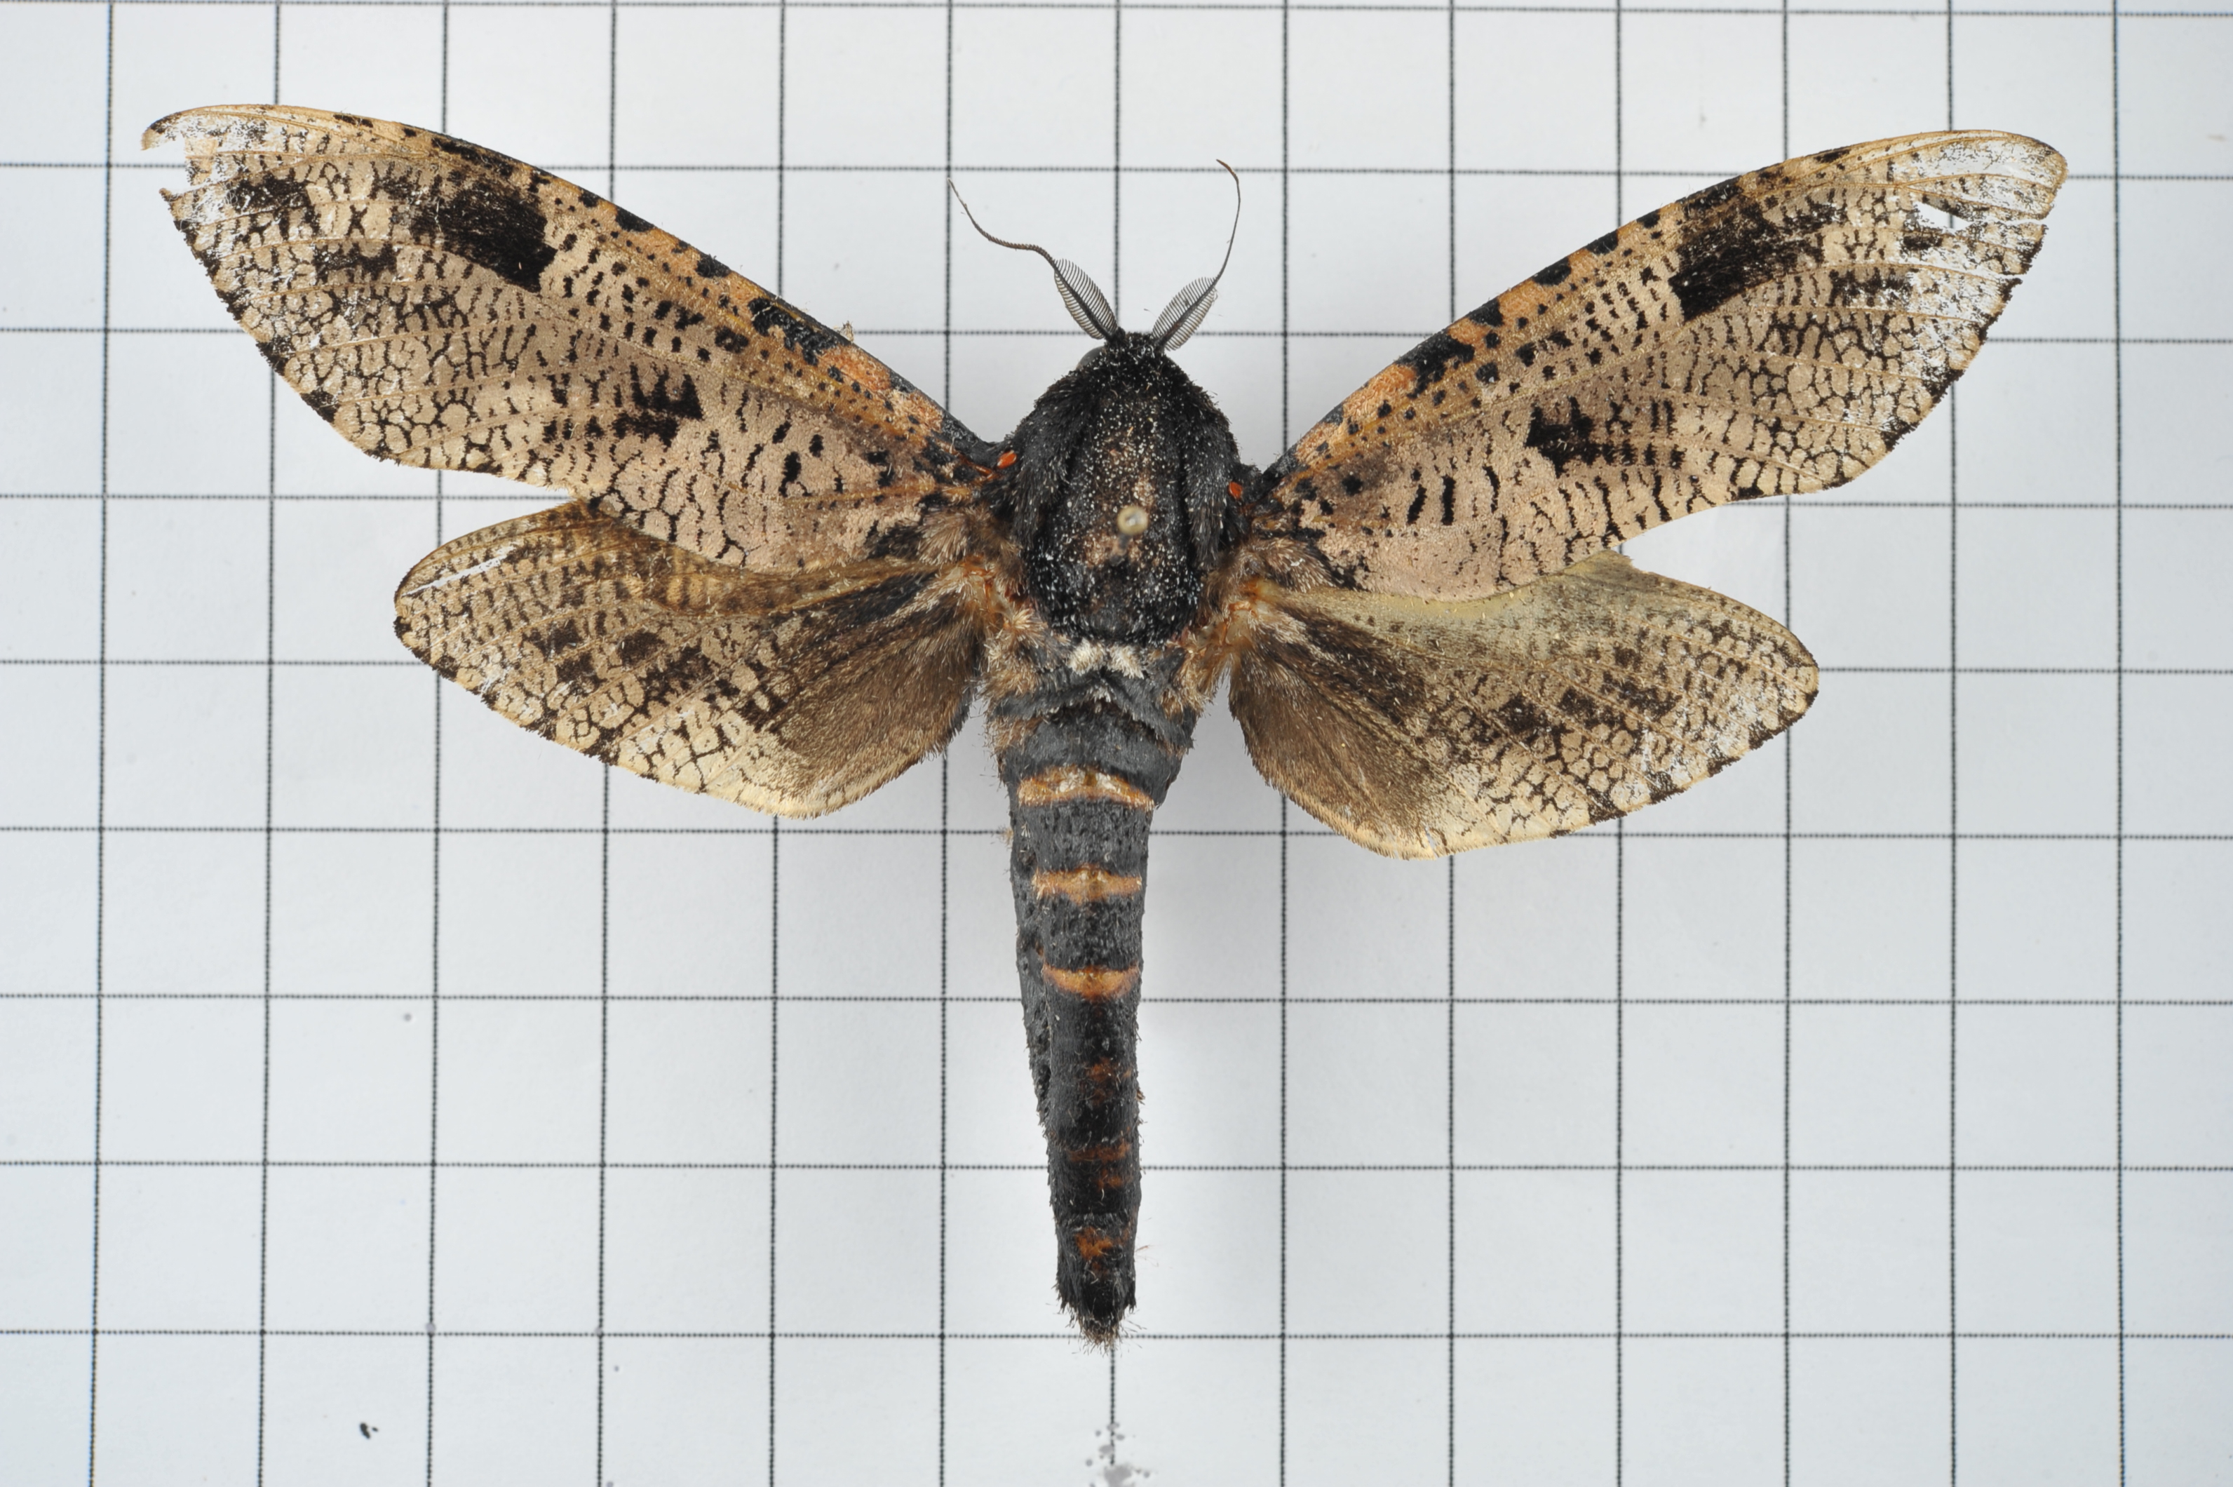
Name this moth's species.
Xyleutes strix
